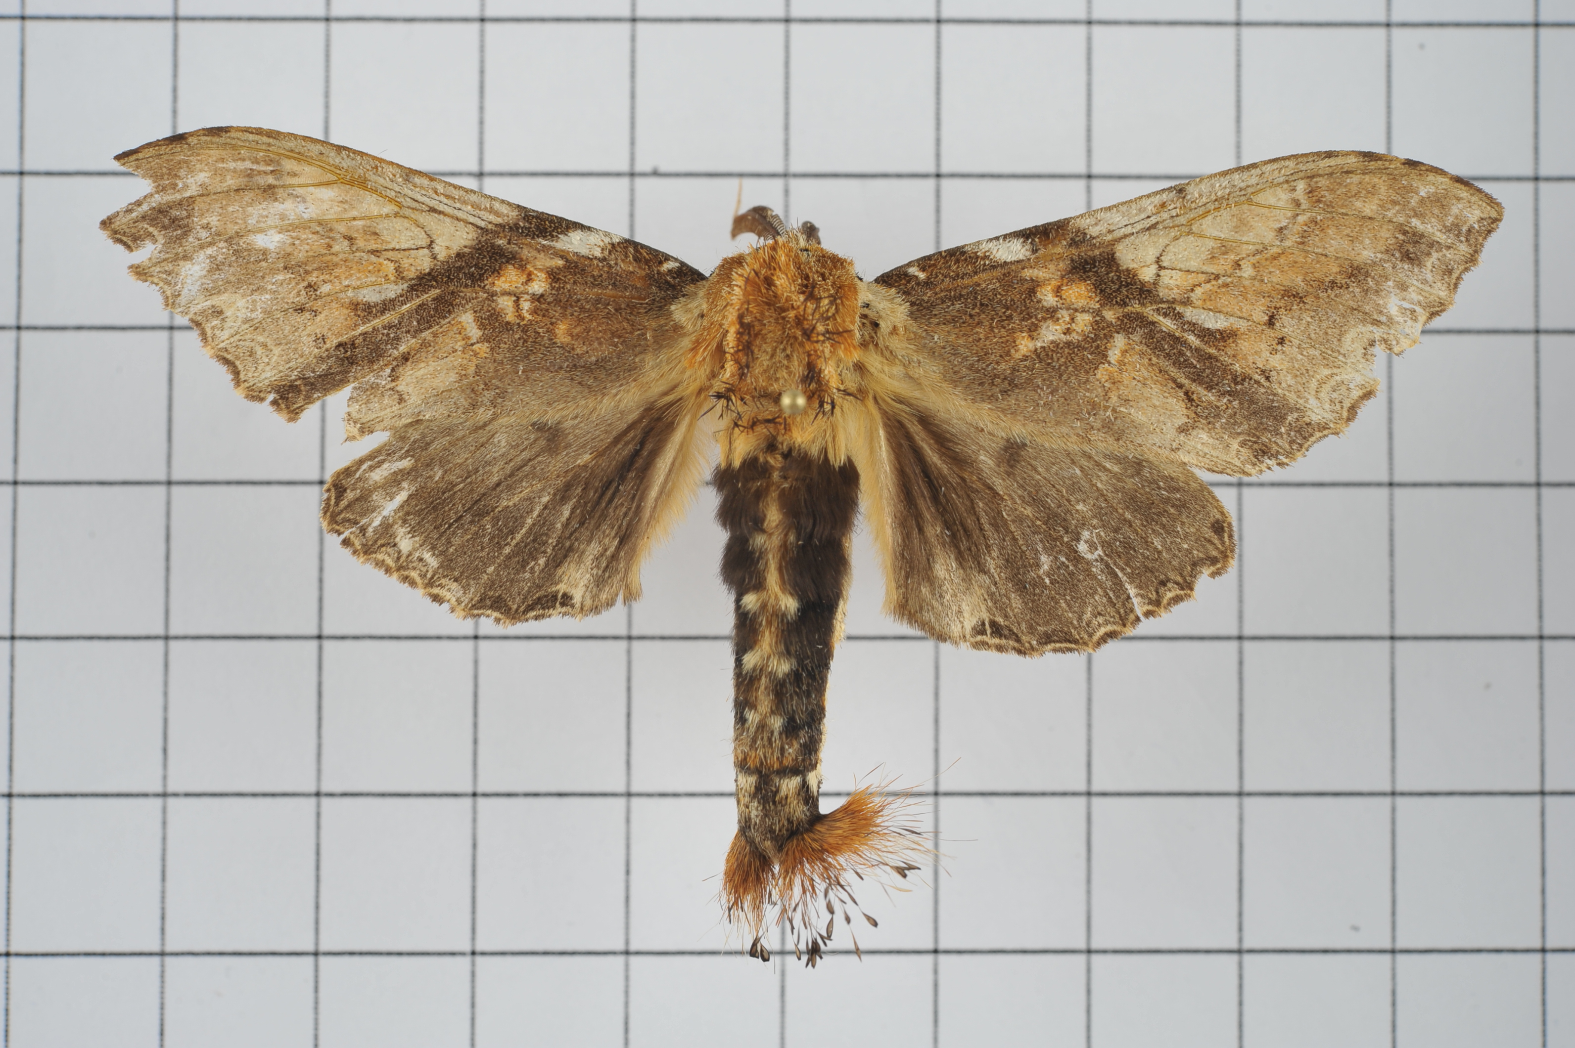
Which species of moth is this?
Dudusa nobilis
